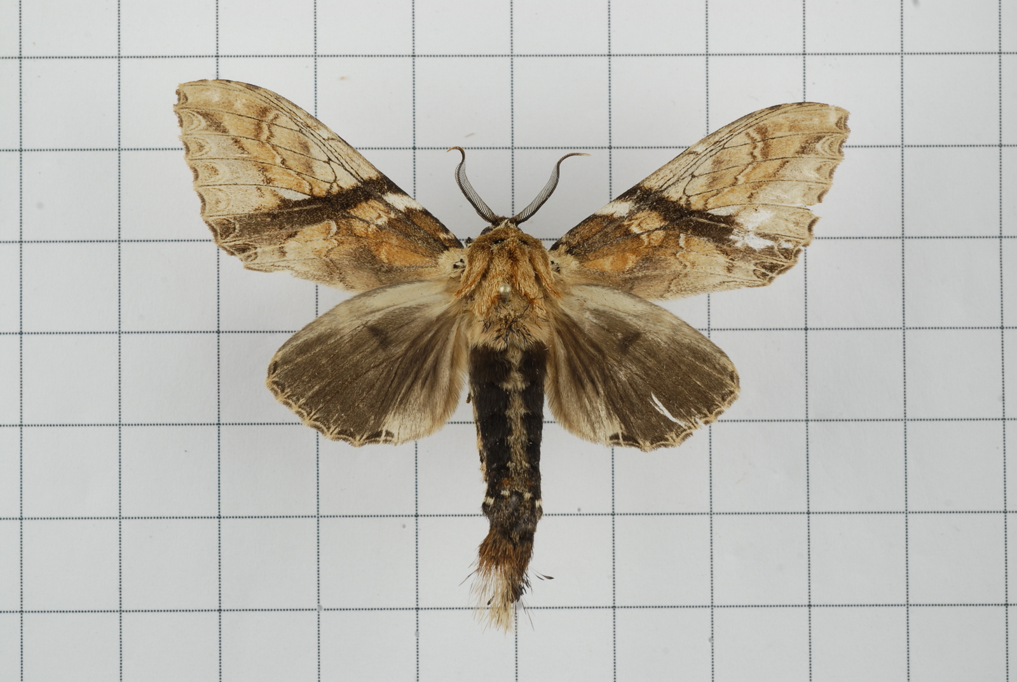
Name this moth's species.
Dudusa nobilis
